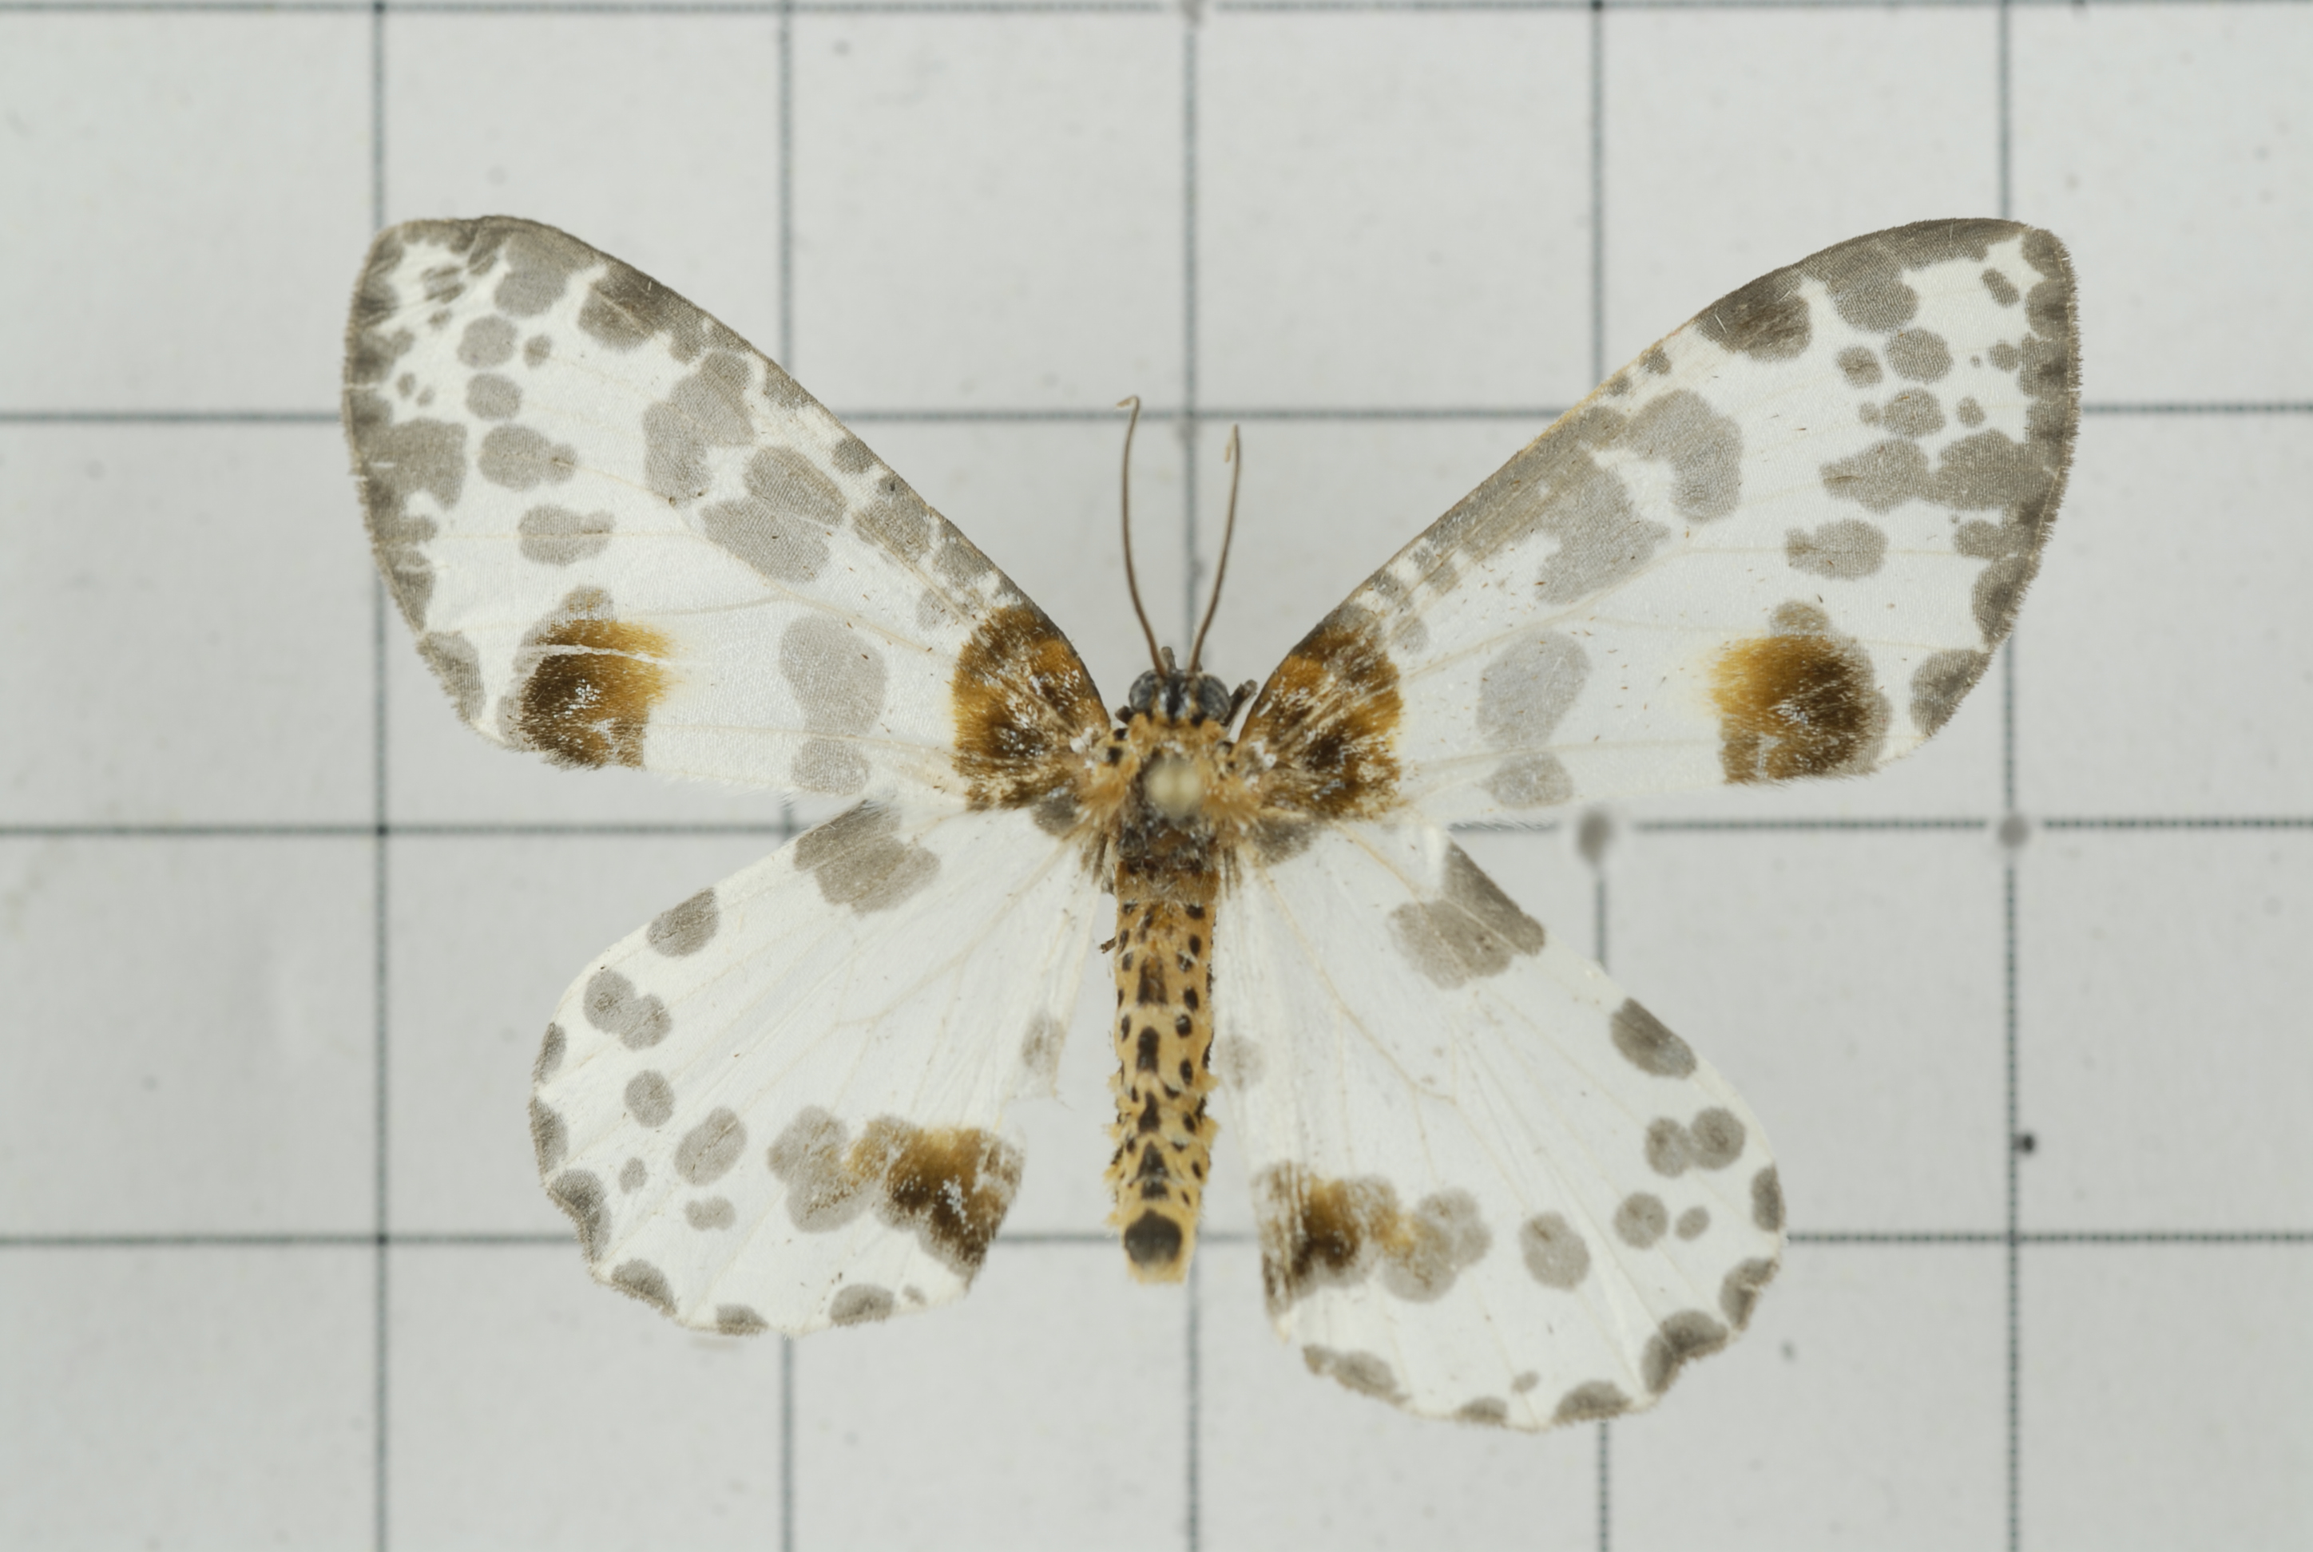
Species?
Abraxas formosilluminata
